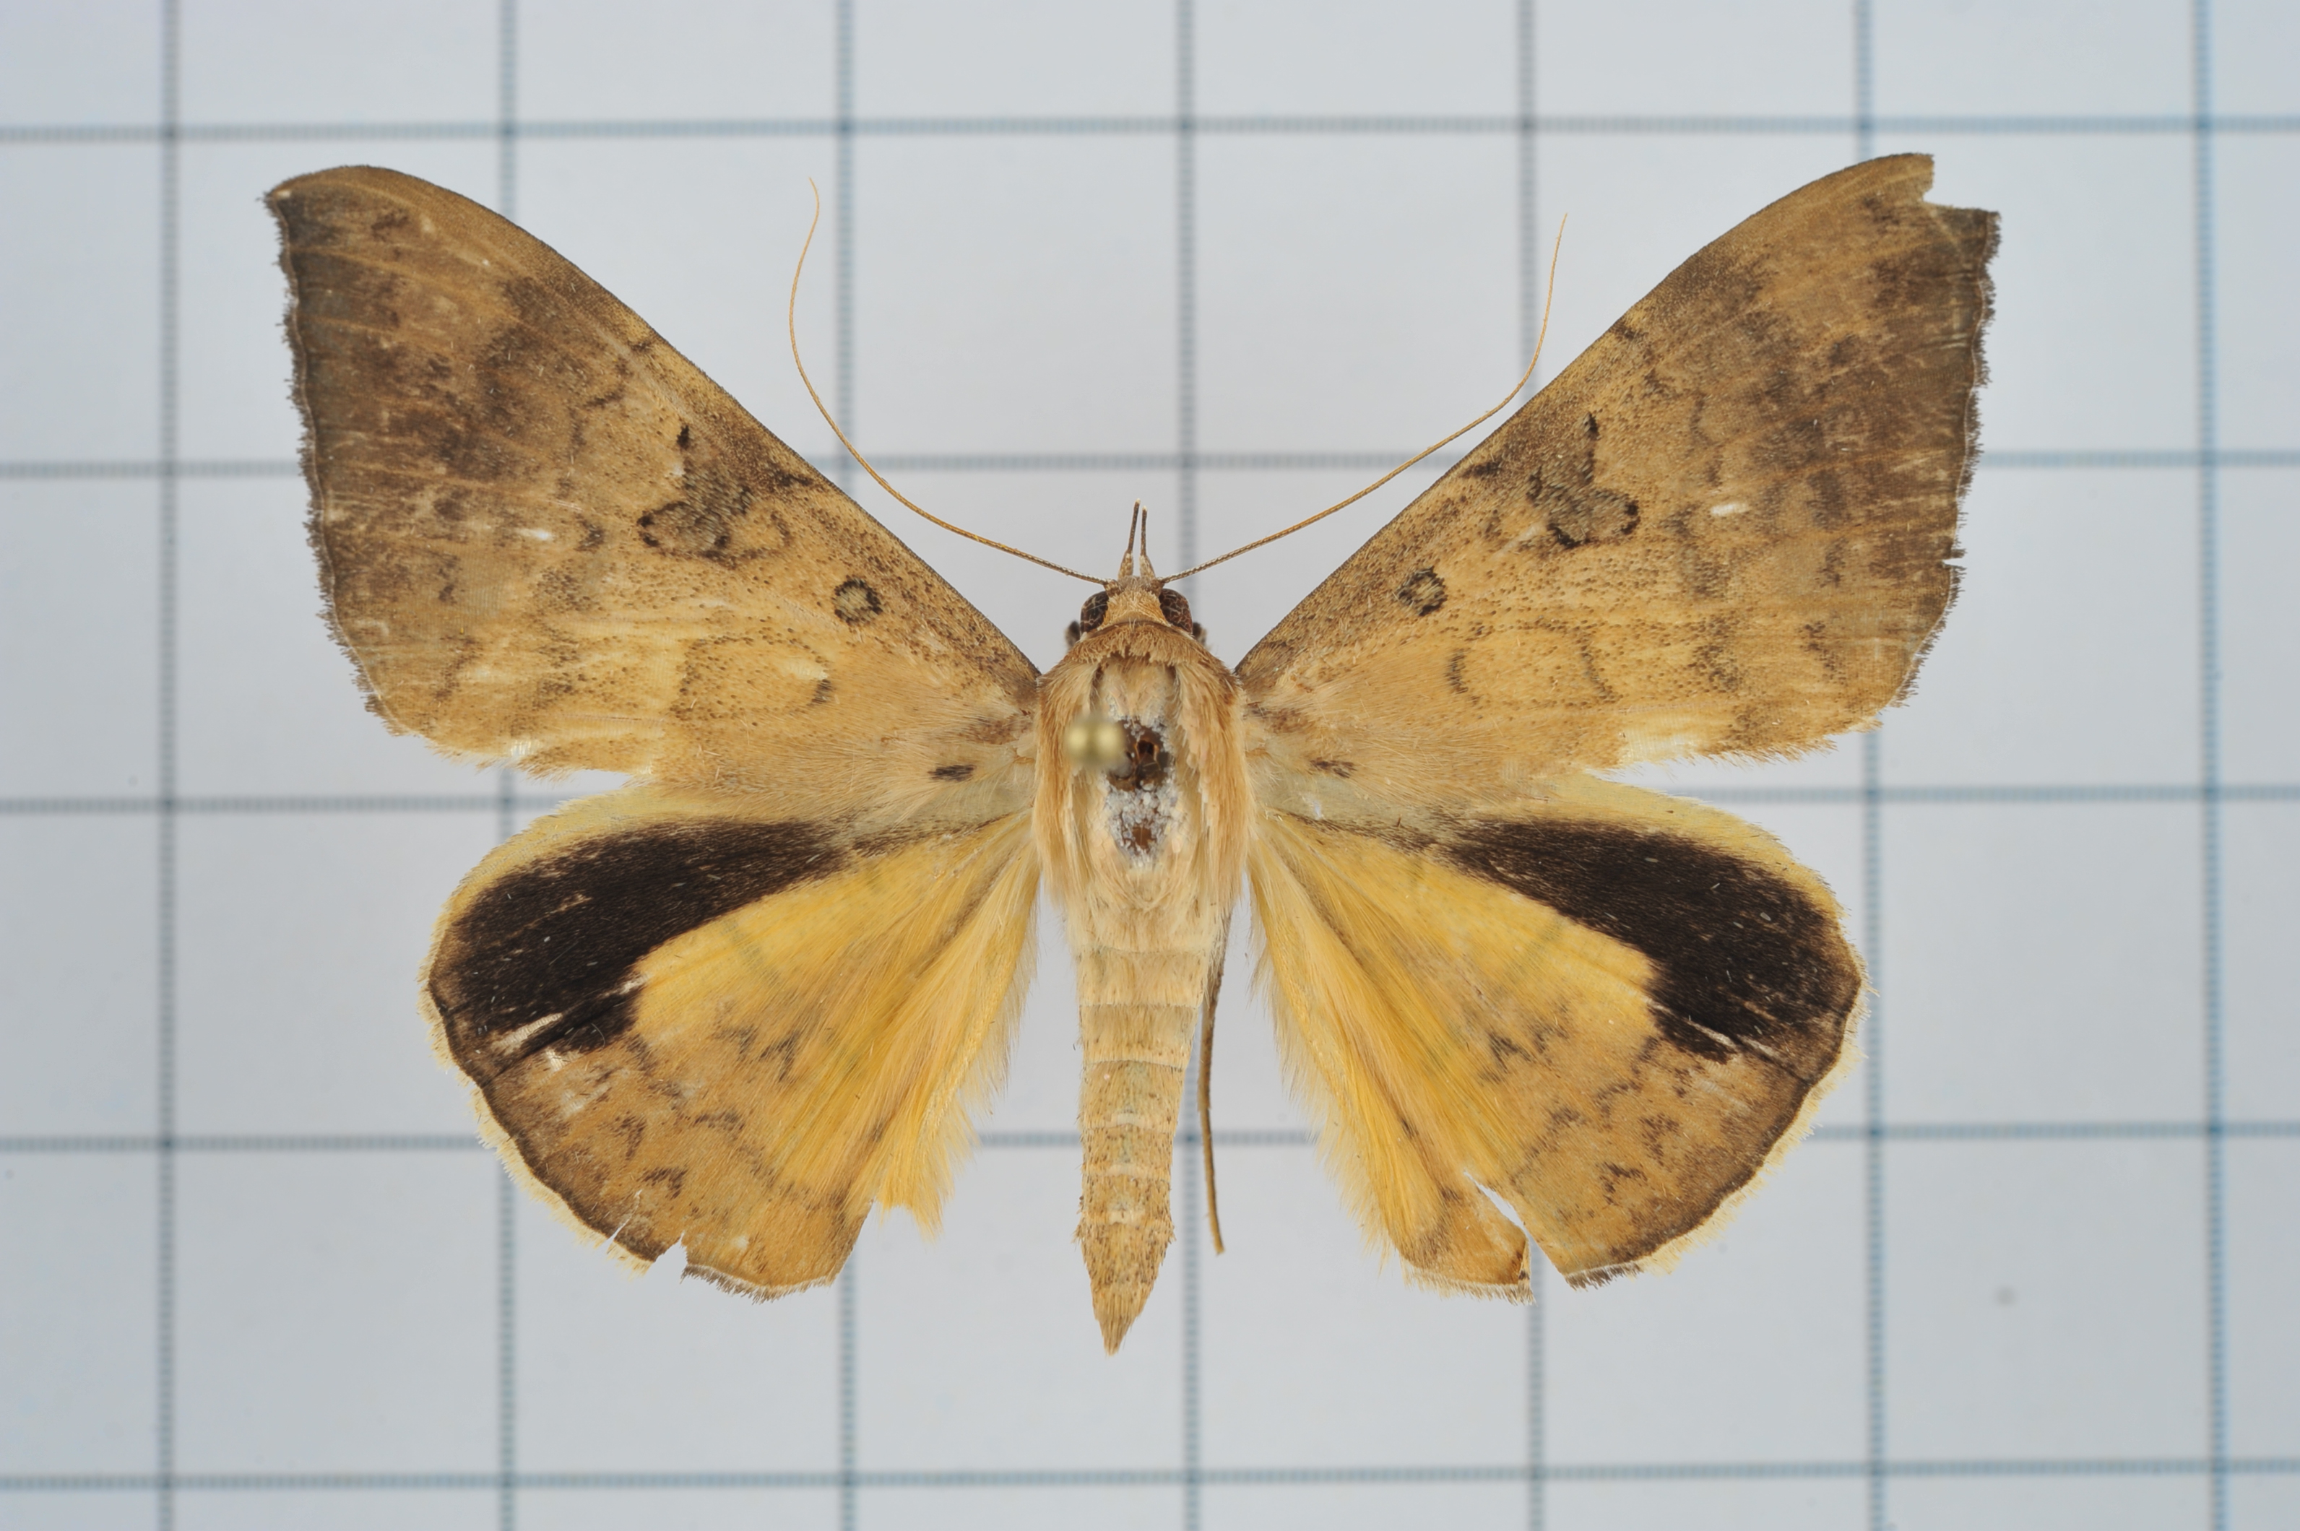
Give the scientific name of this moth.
Oxyodes scrobiculata
